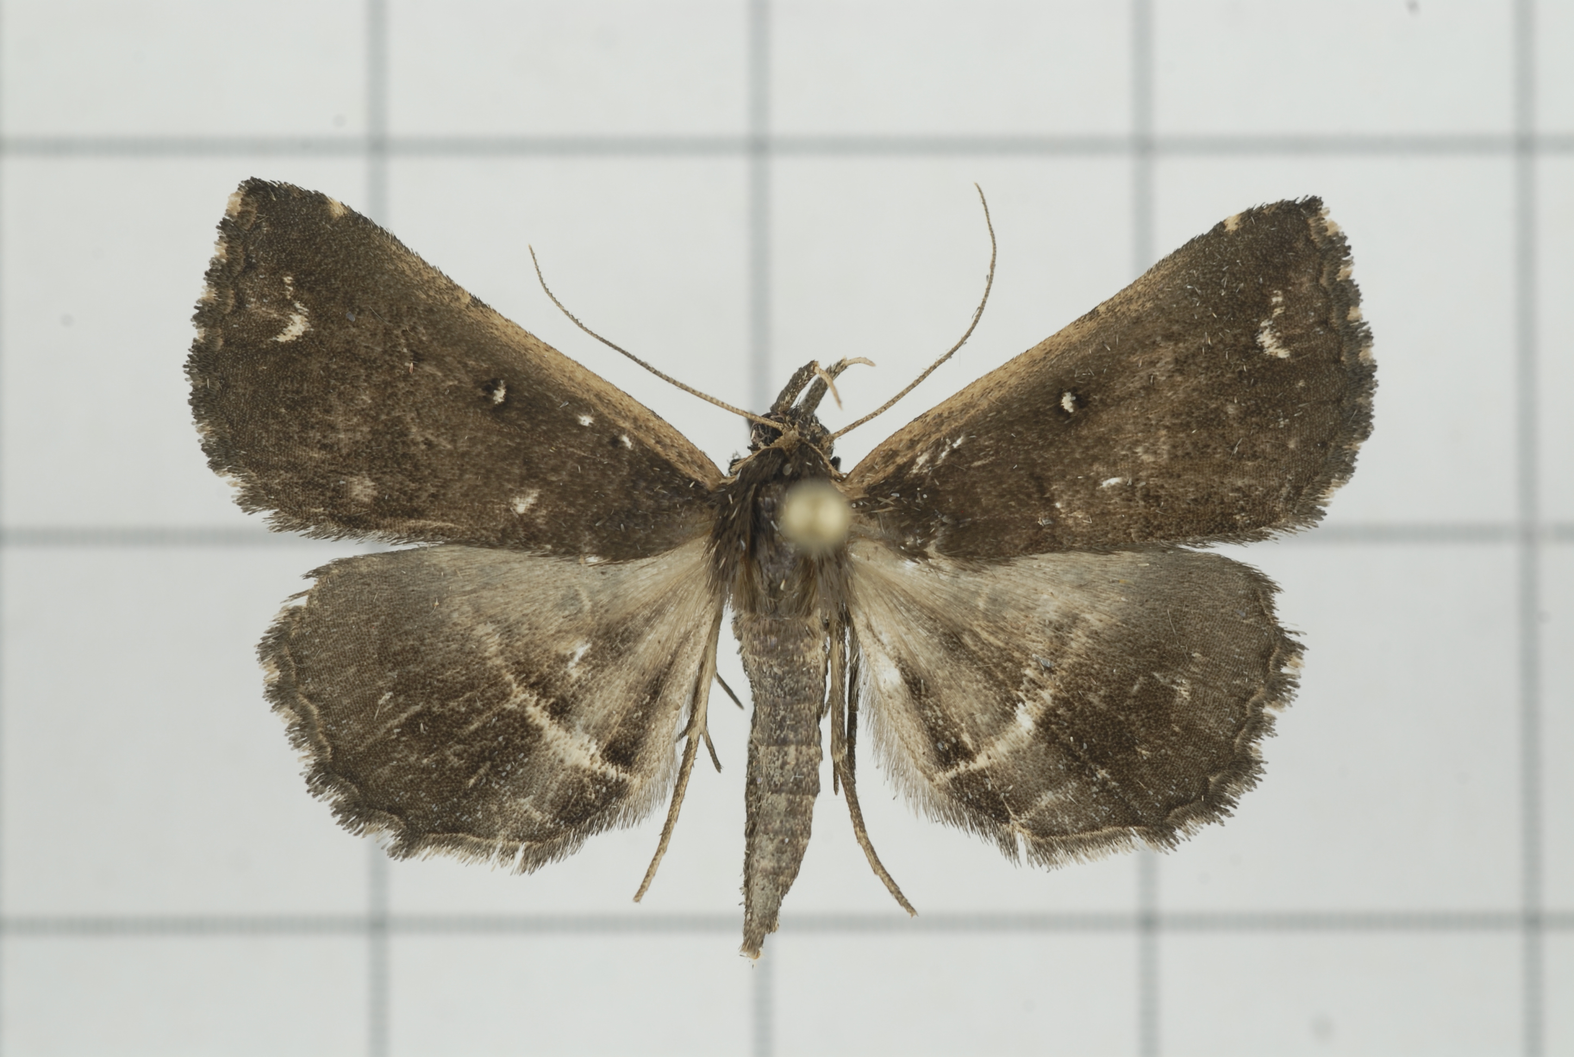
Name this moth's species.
Adrapsa ablualis
